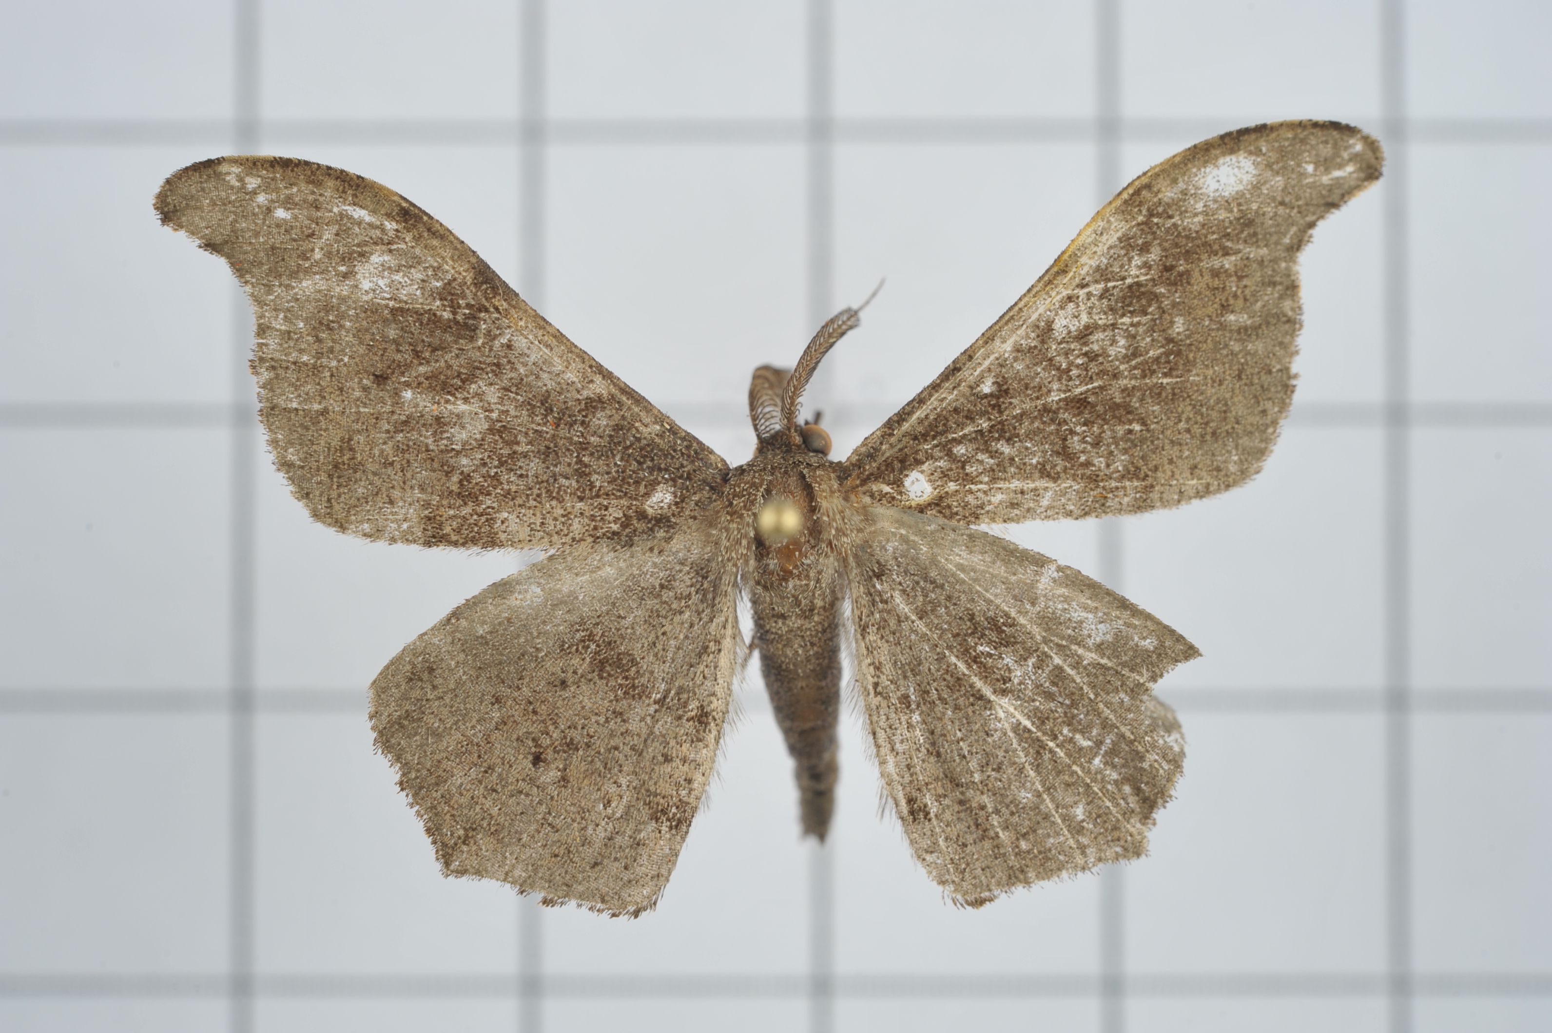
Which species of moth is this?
Hyposidra talaca talaca
